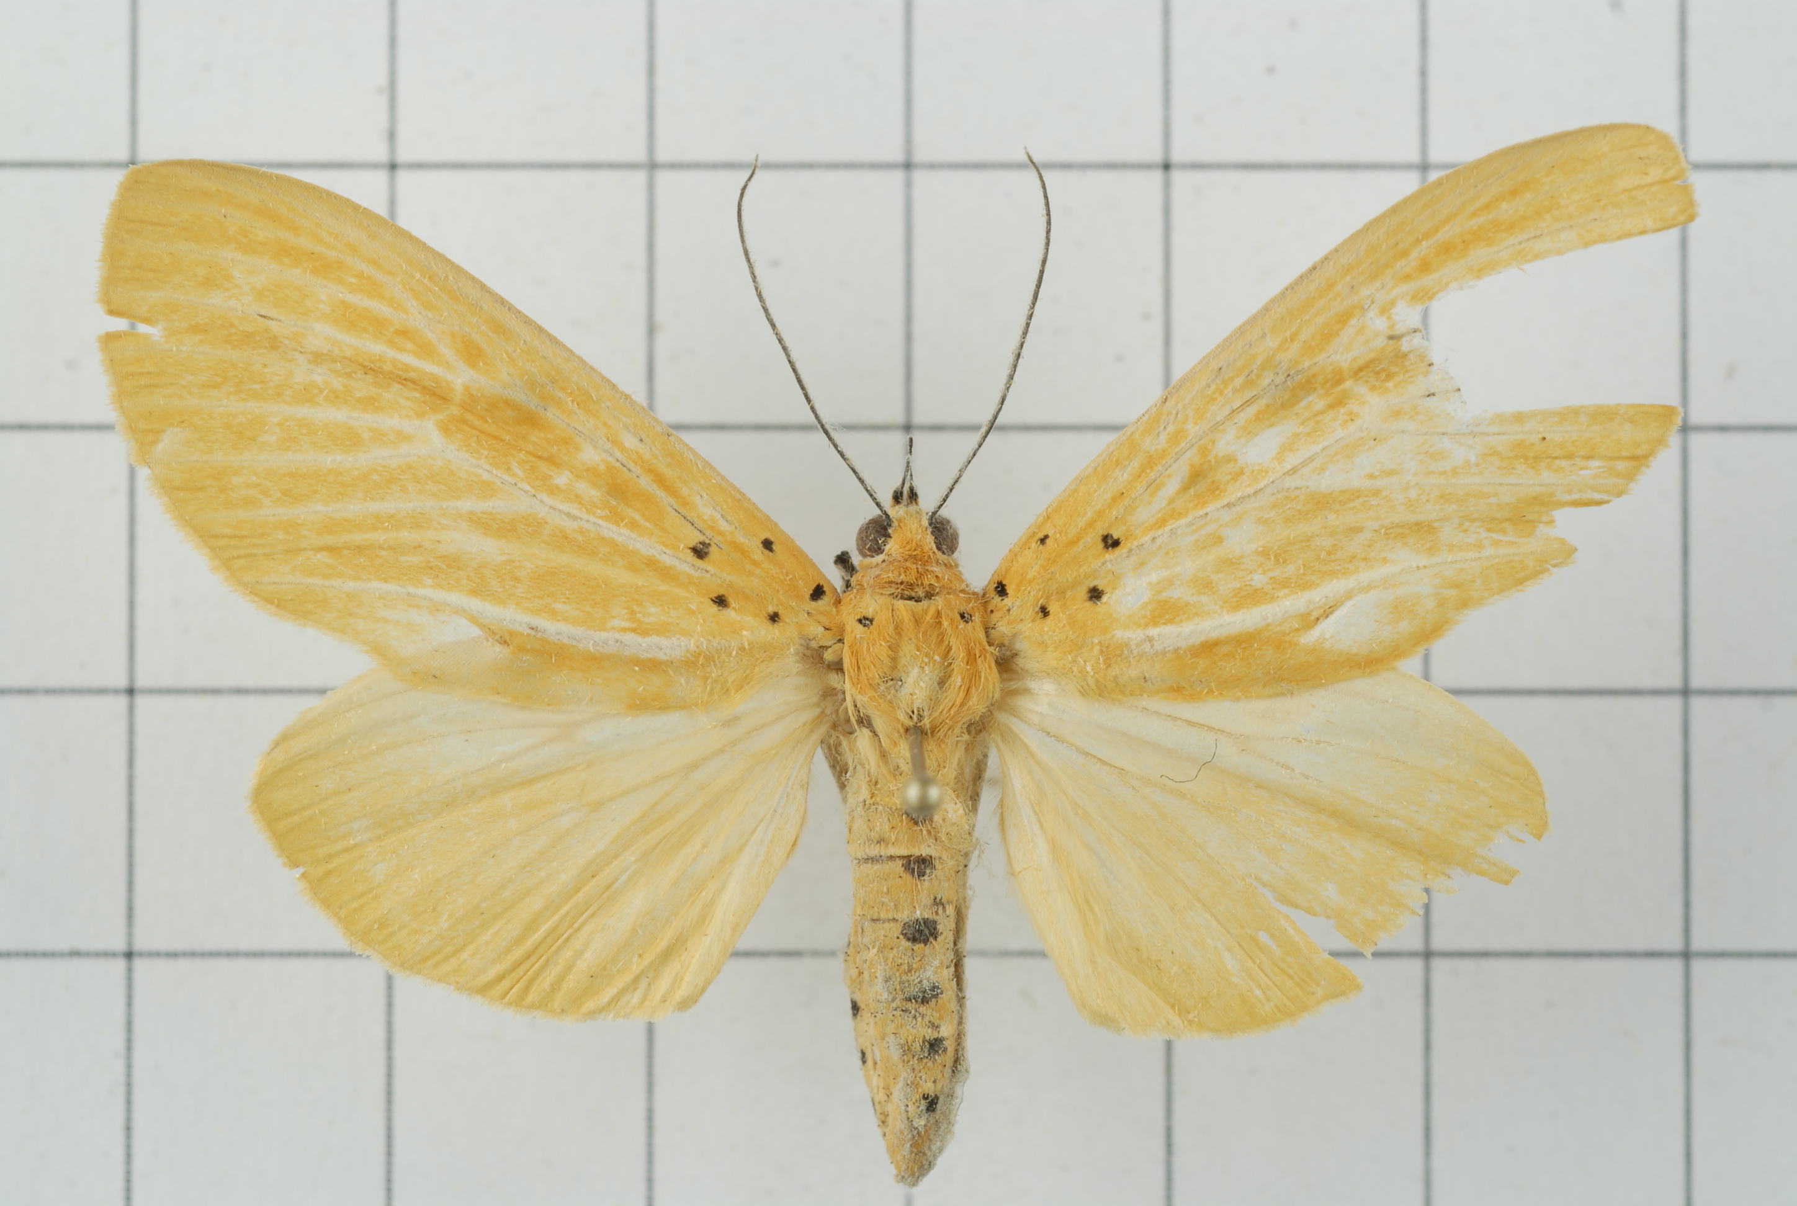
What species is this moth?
Asota egens confinis
